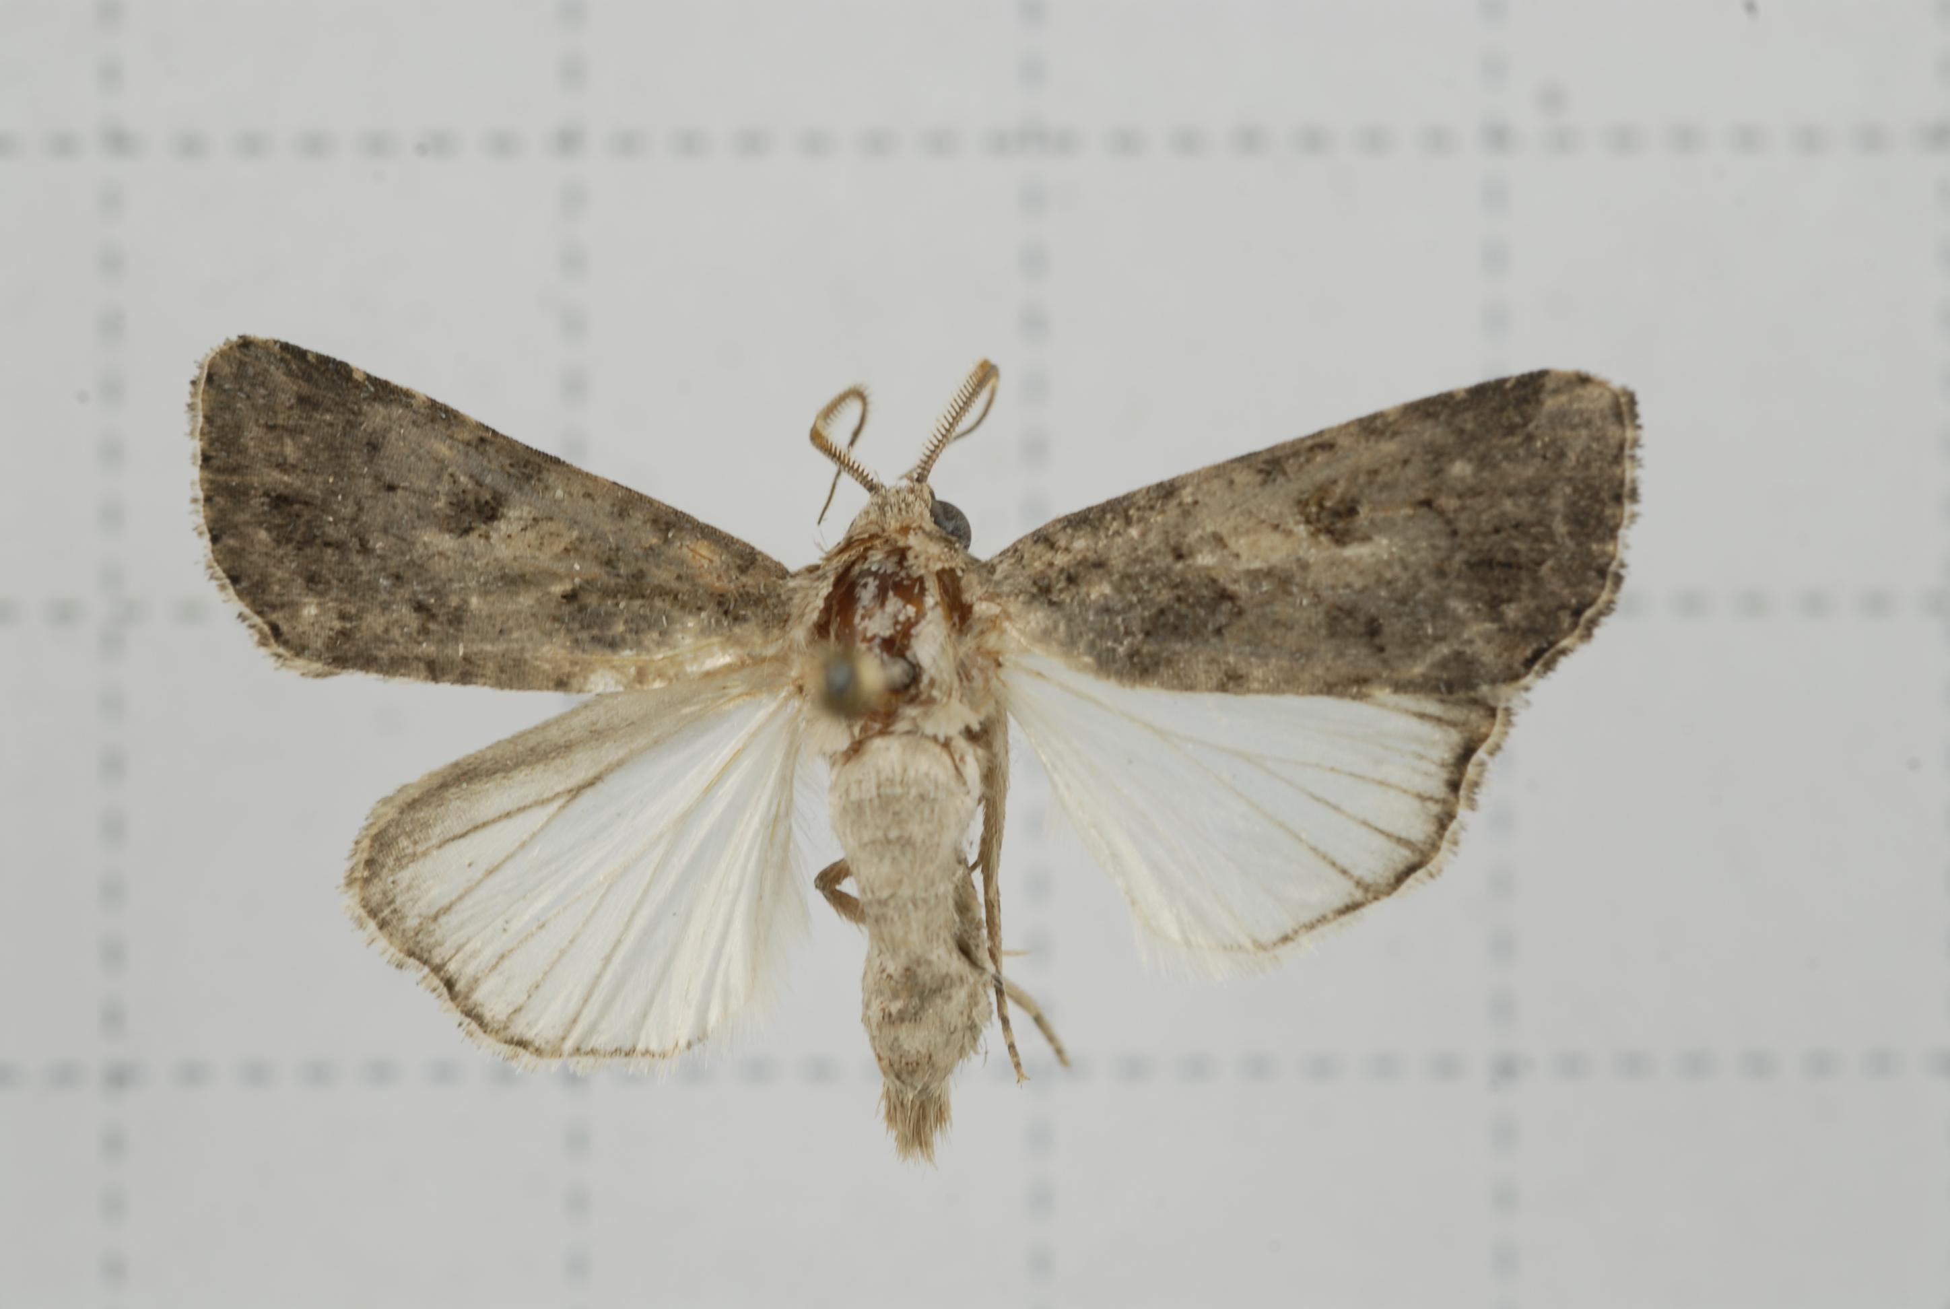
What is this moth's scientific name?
Spodoptera pecten
